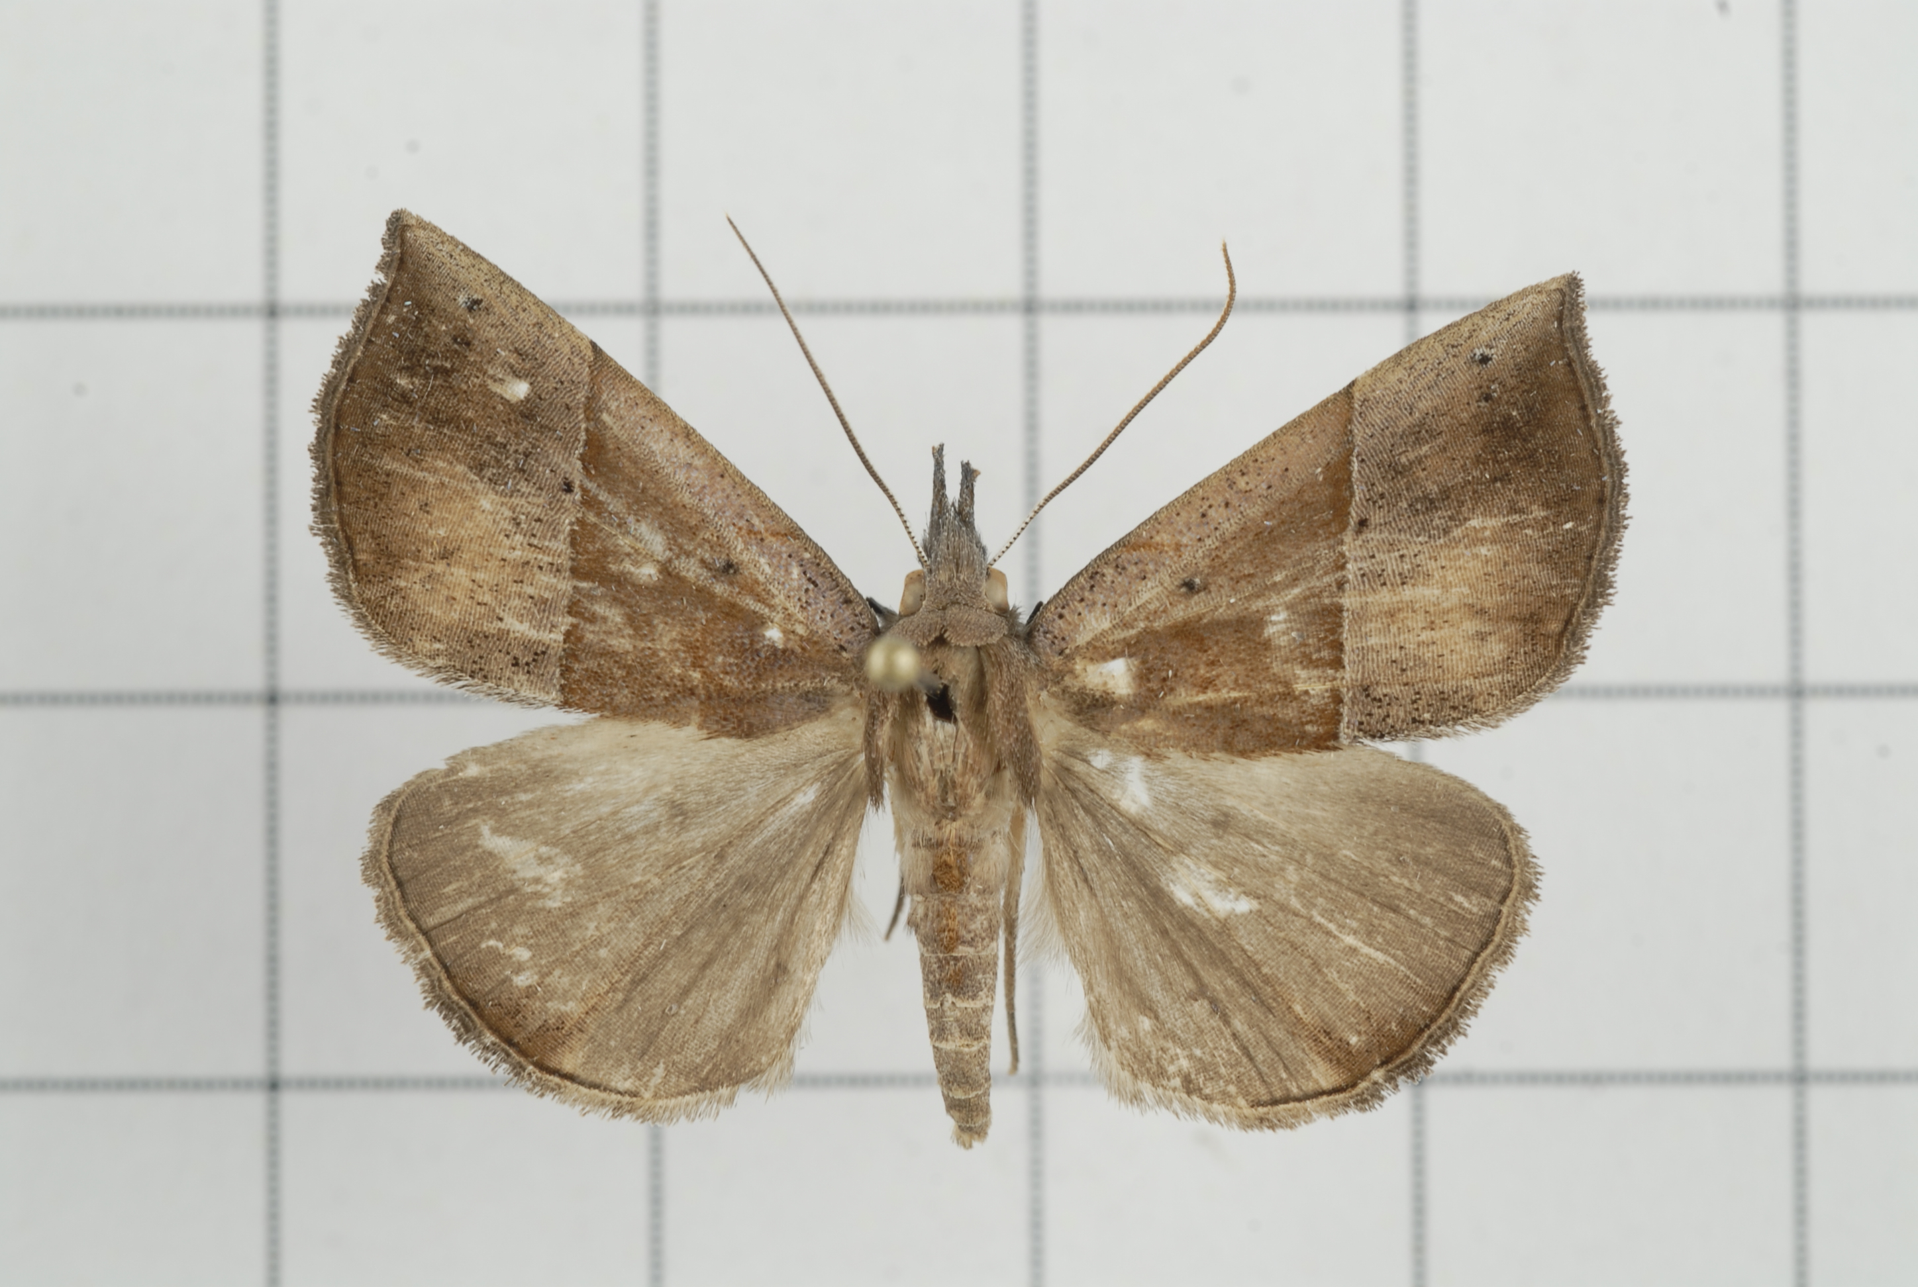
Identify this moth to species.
Hypena iconicalis
